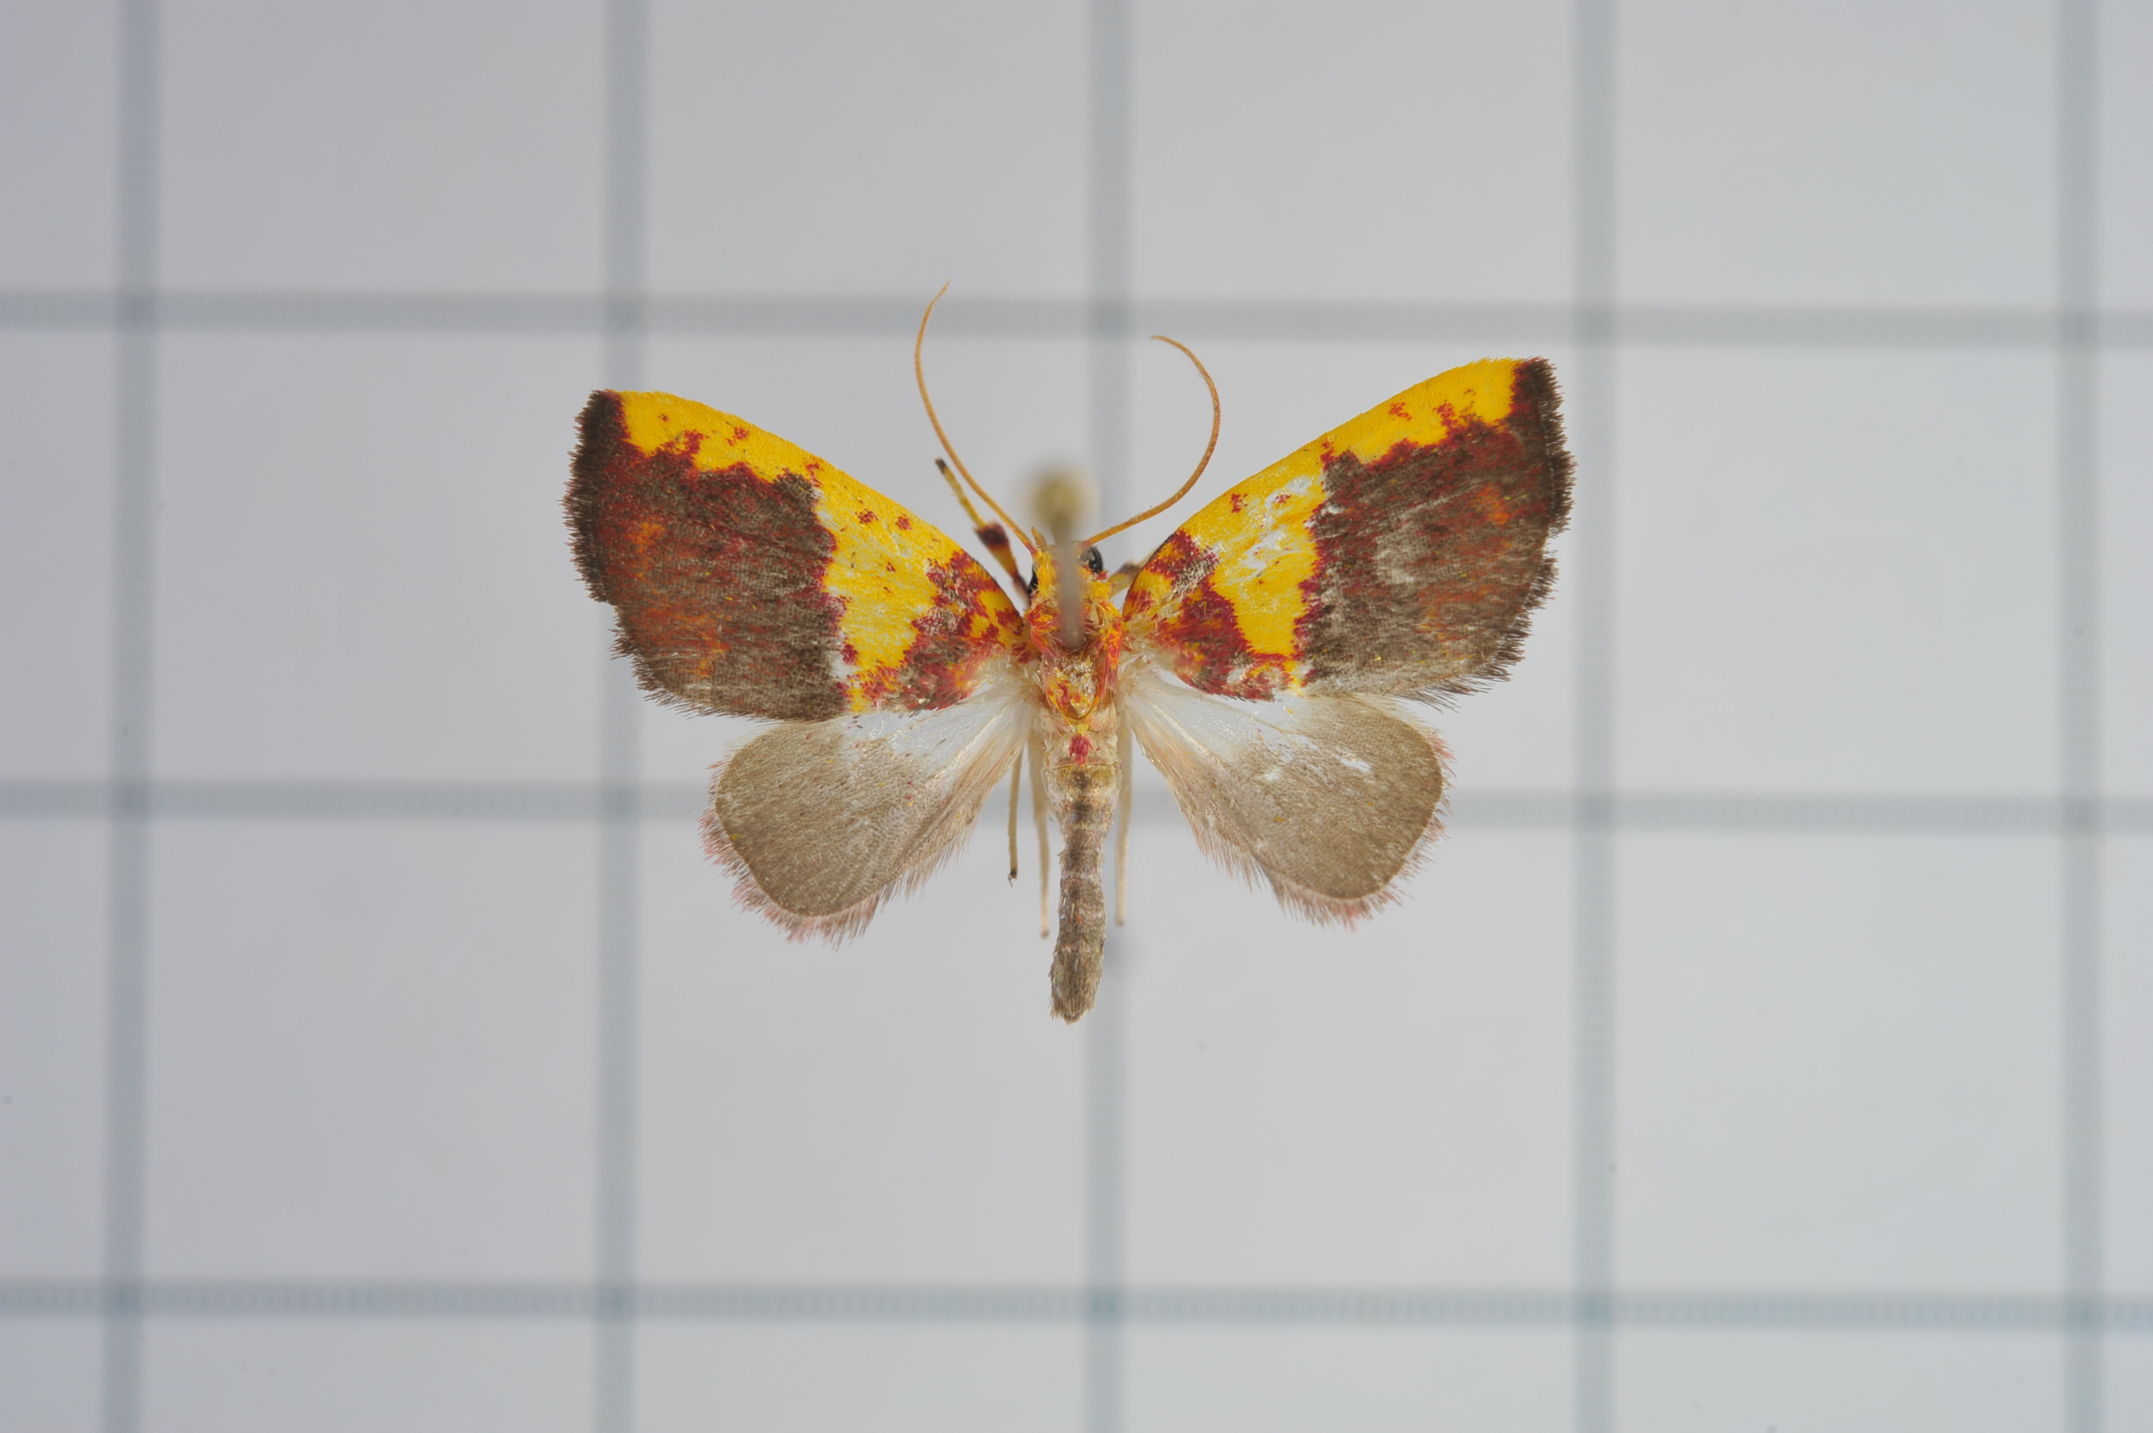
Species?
Siglophora sanguinolenta
